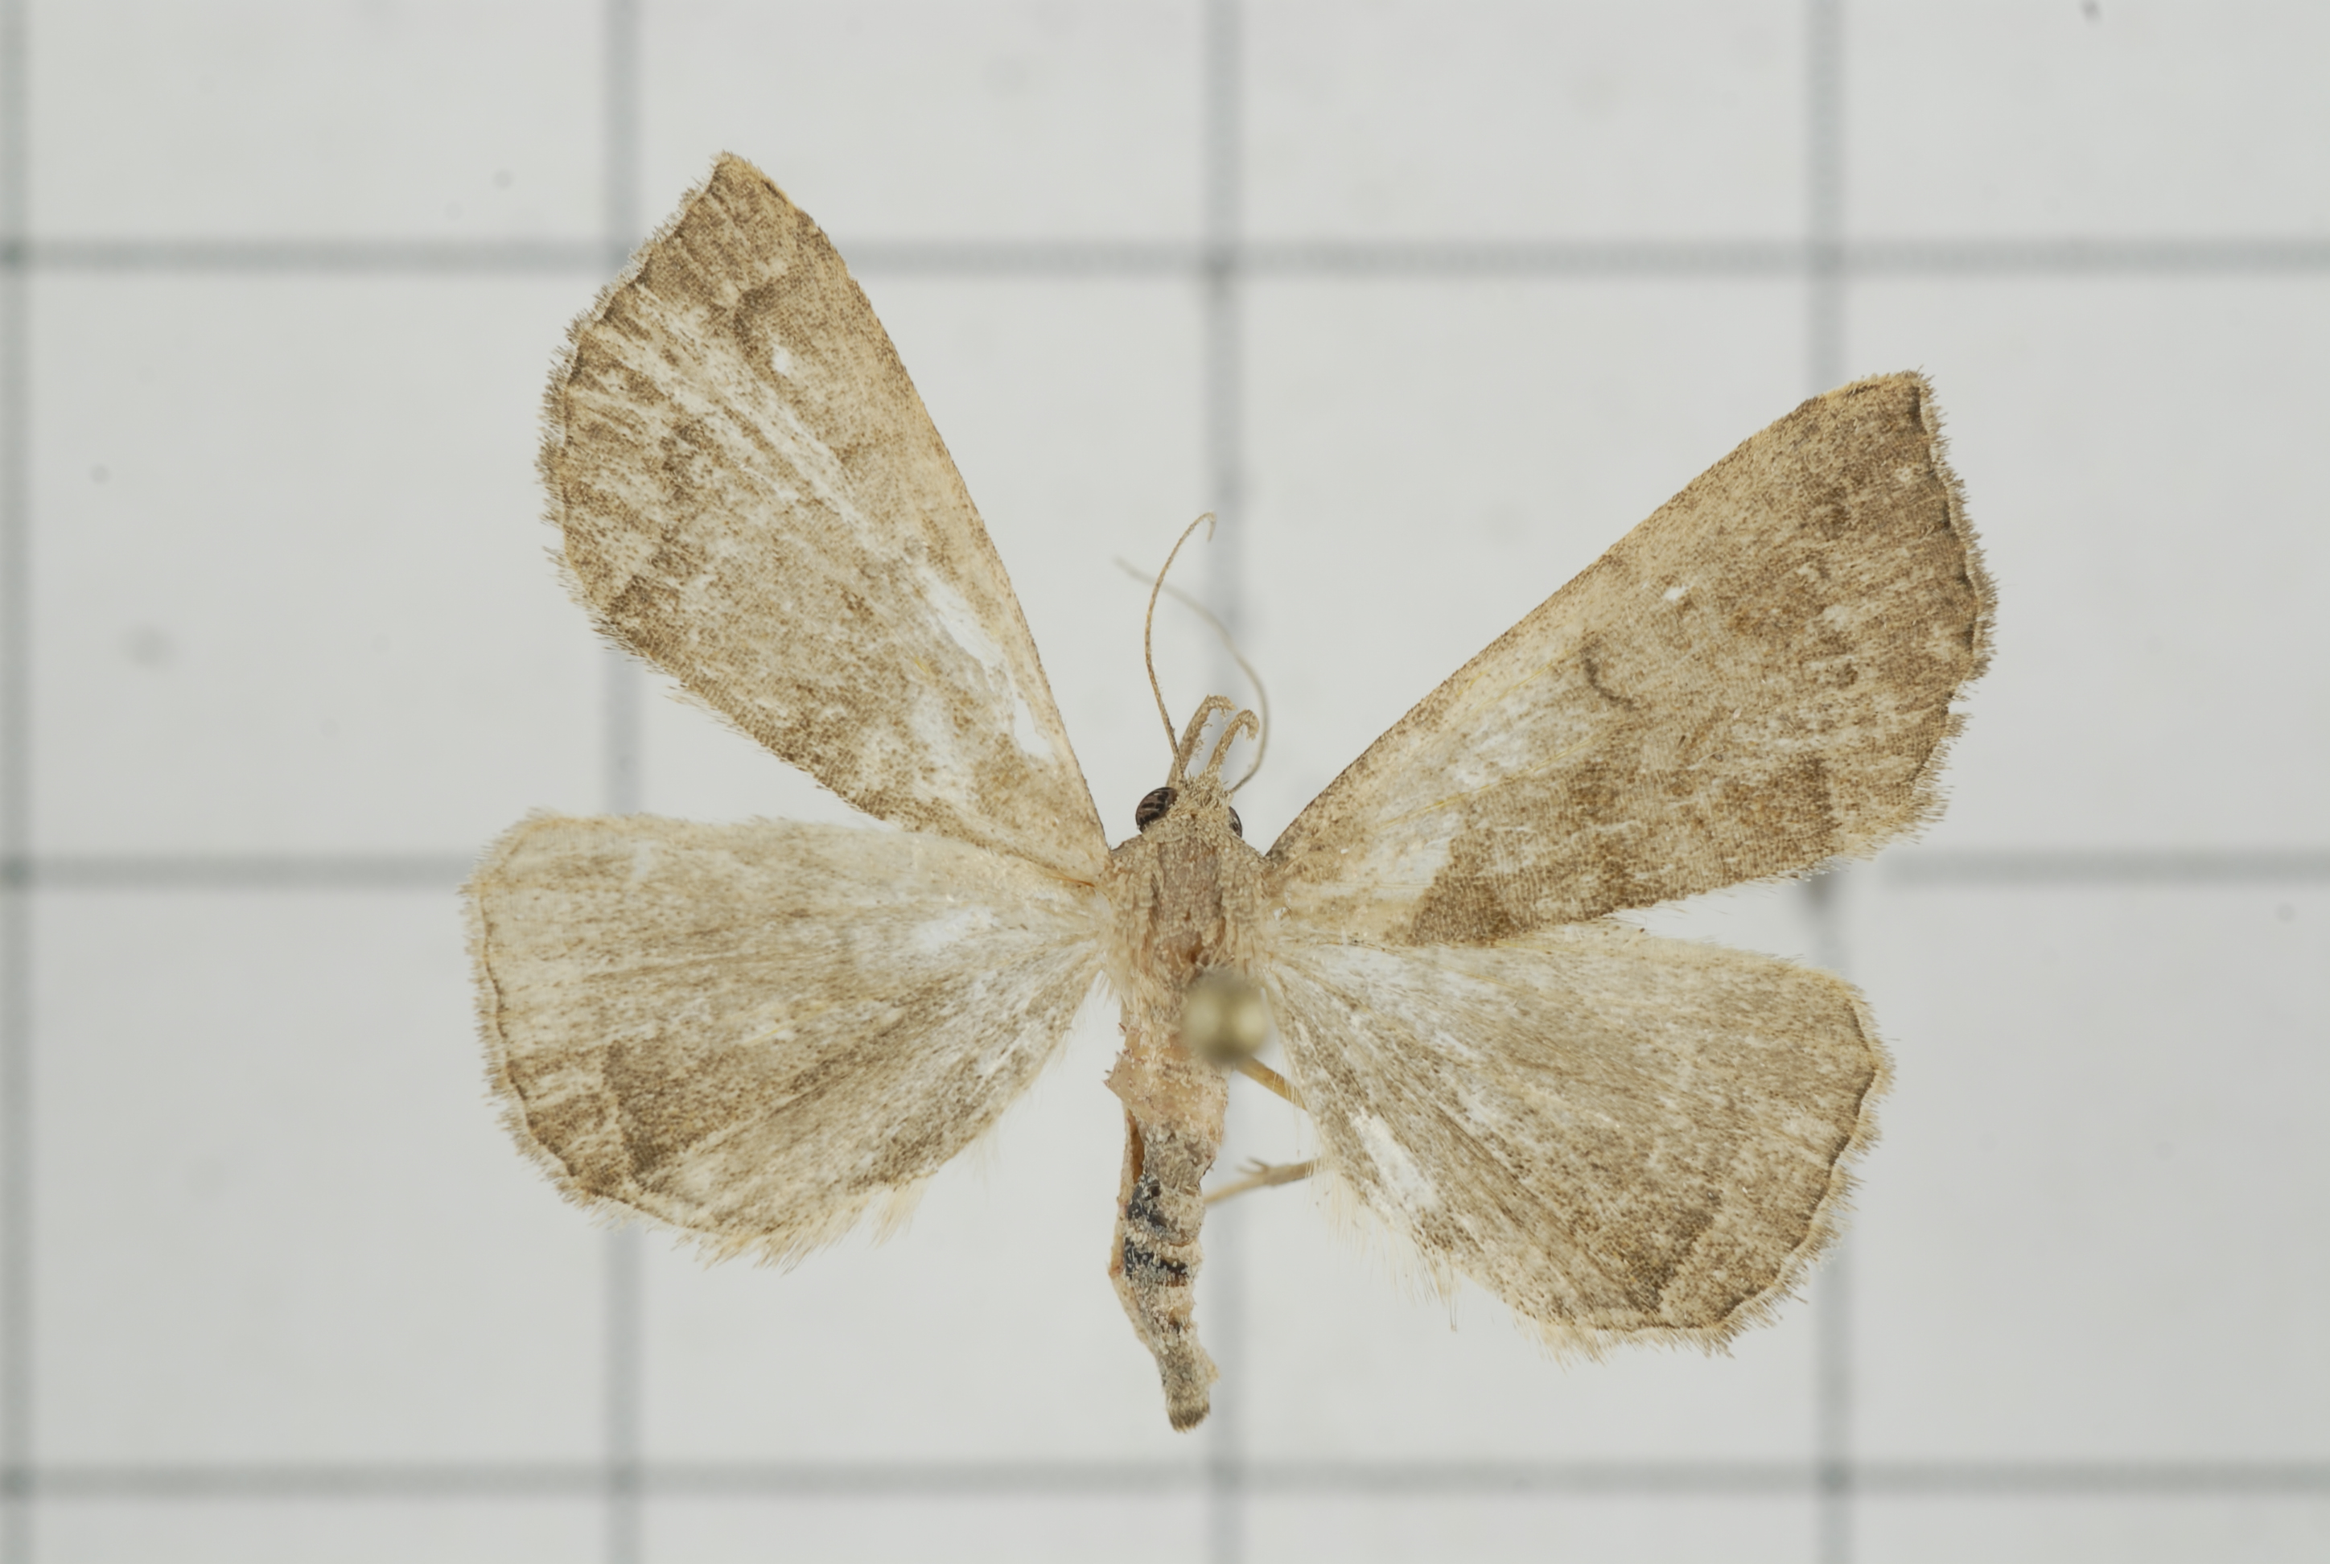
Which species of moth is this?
Herminia undulata
